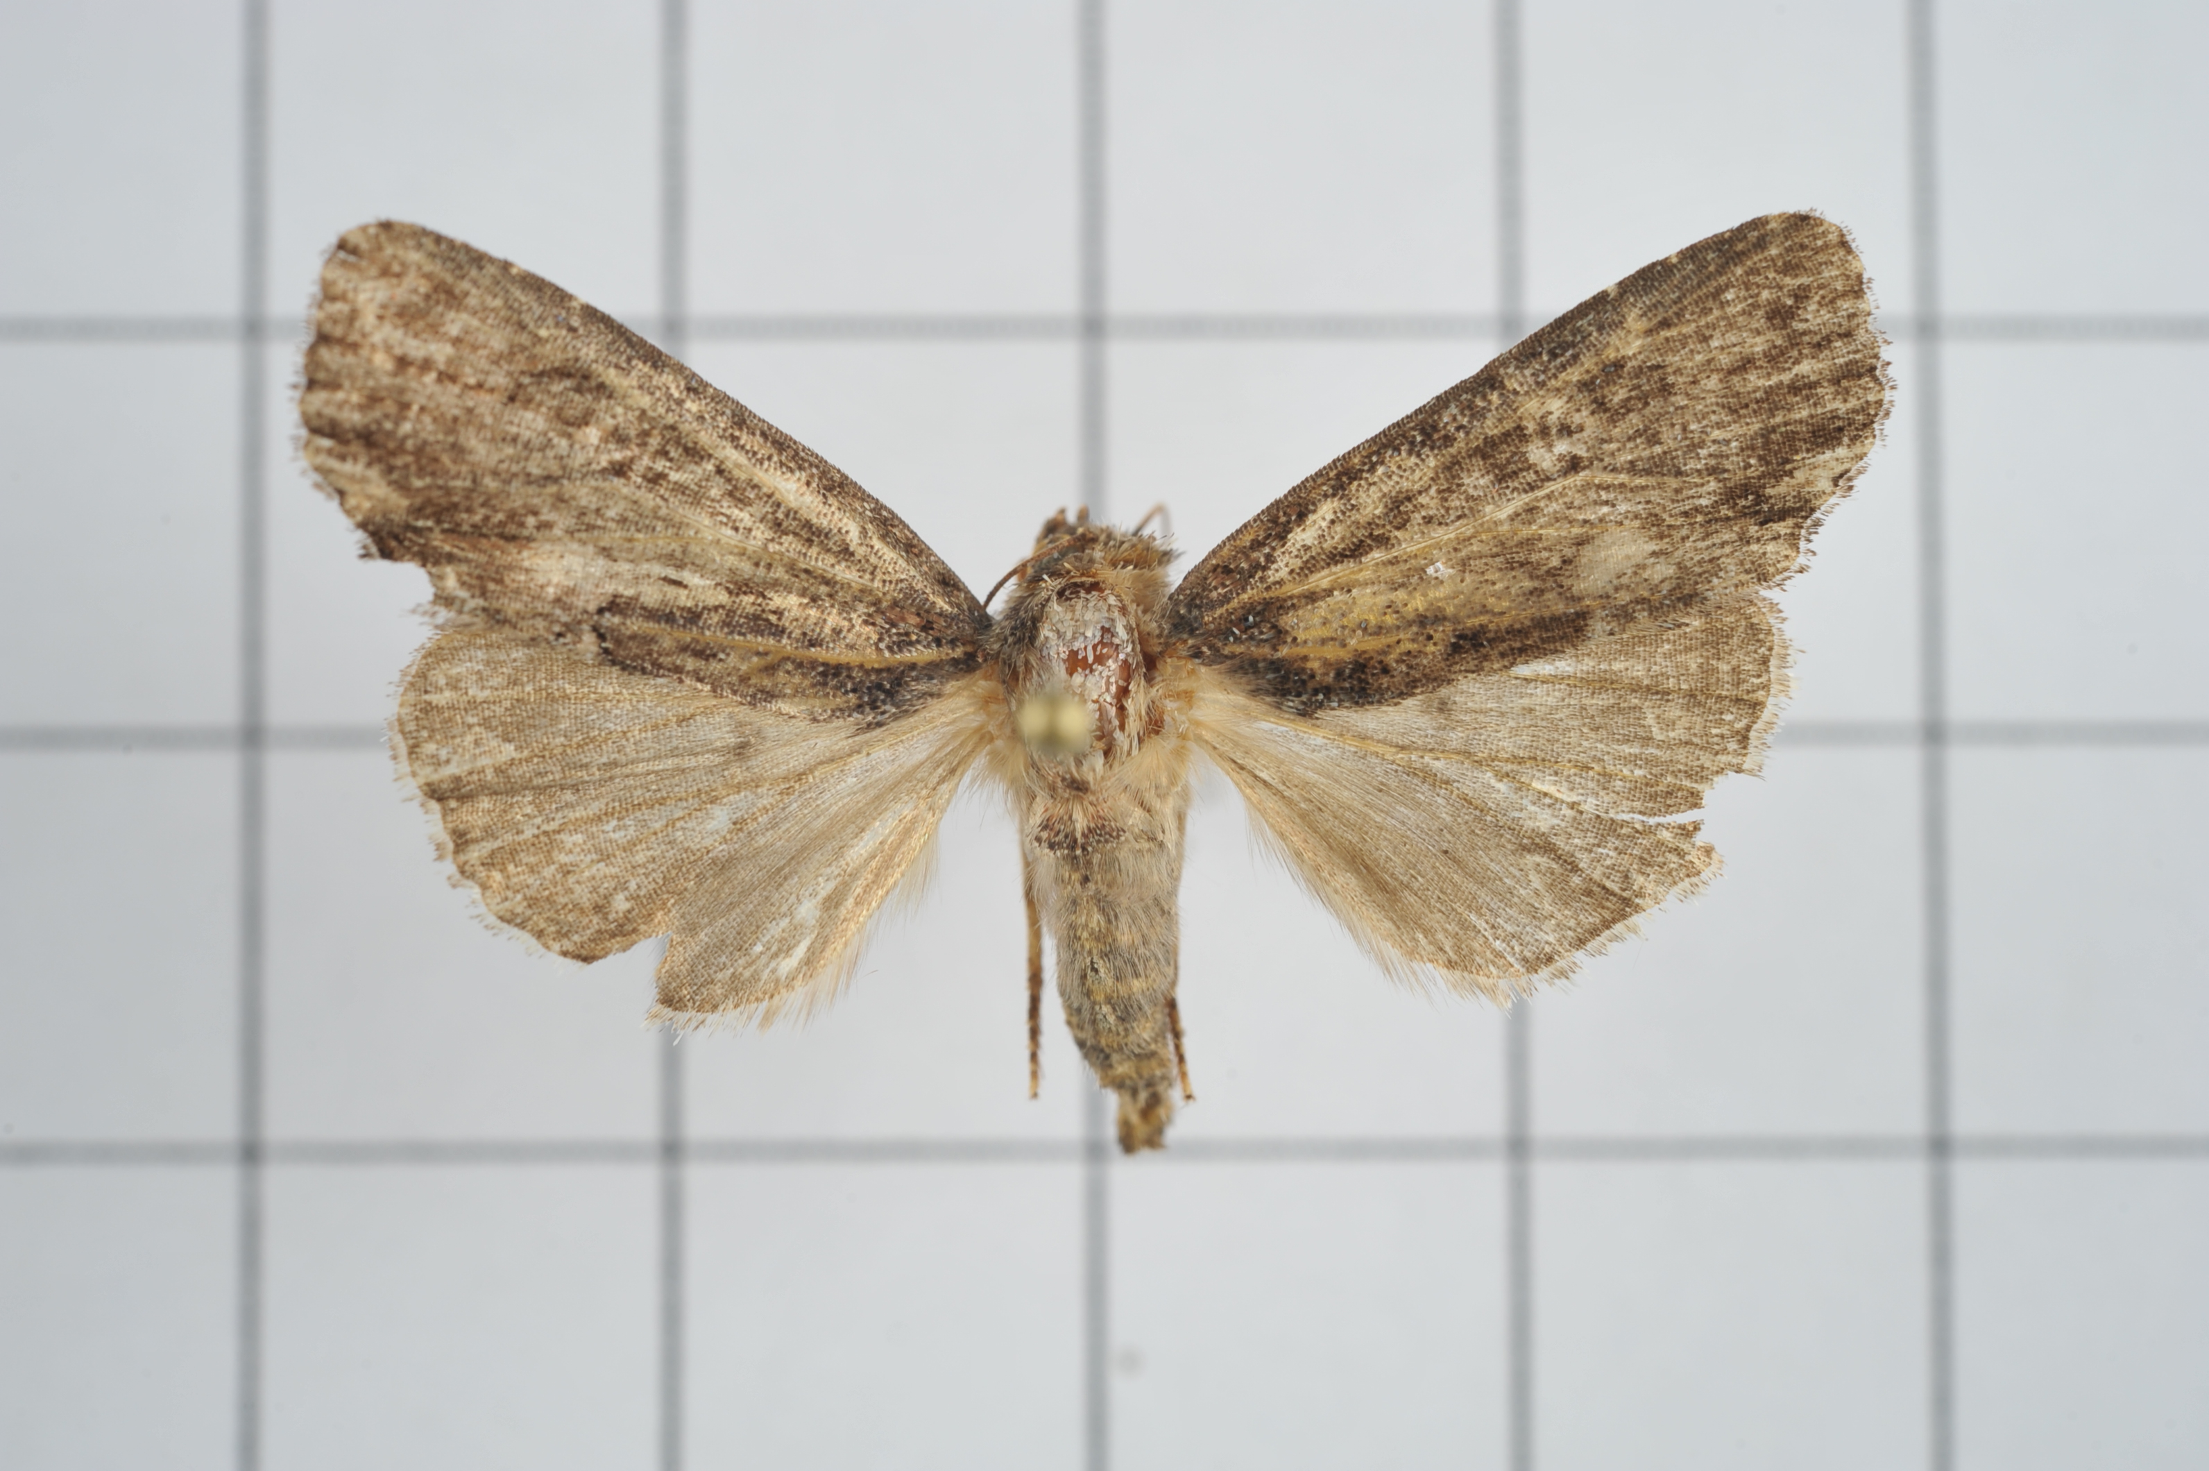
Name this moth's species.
Dipterygina cupreotincta
